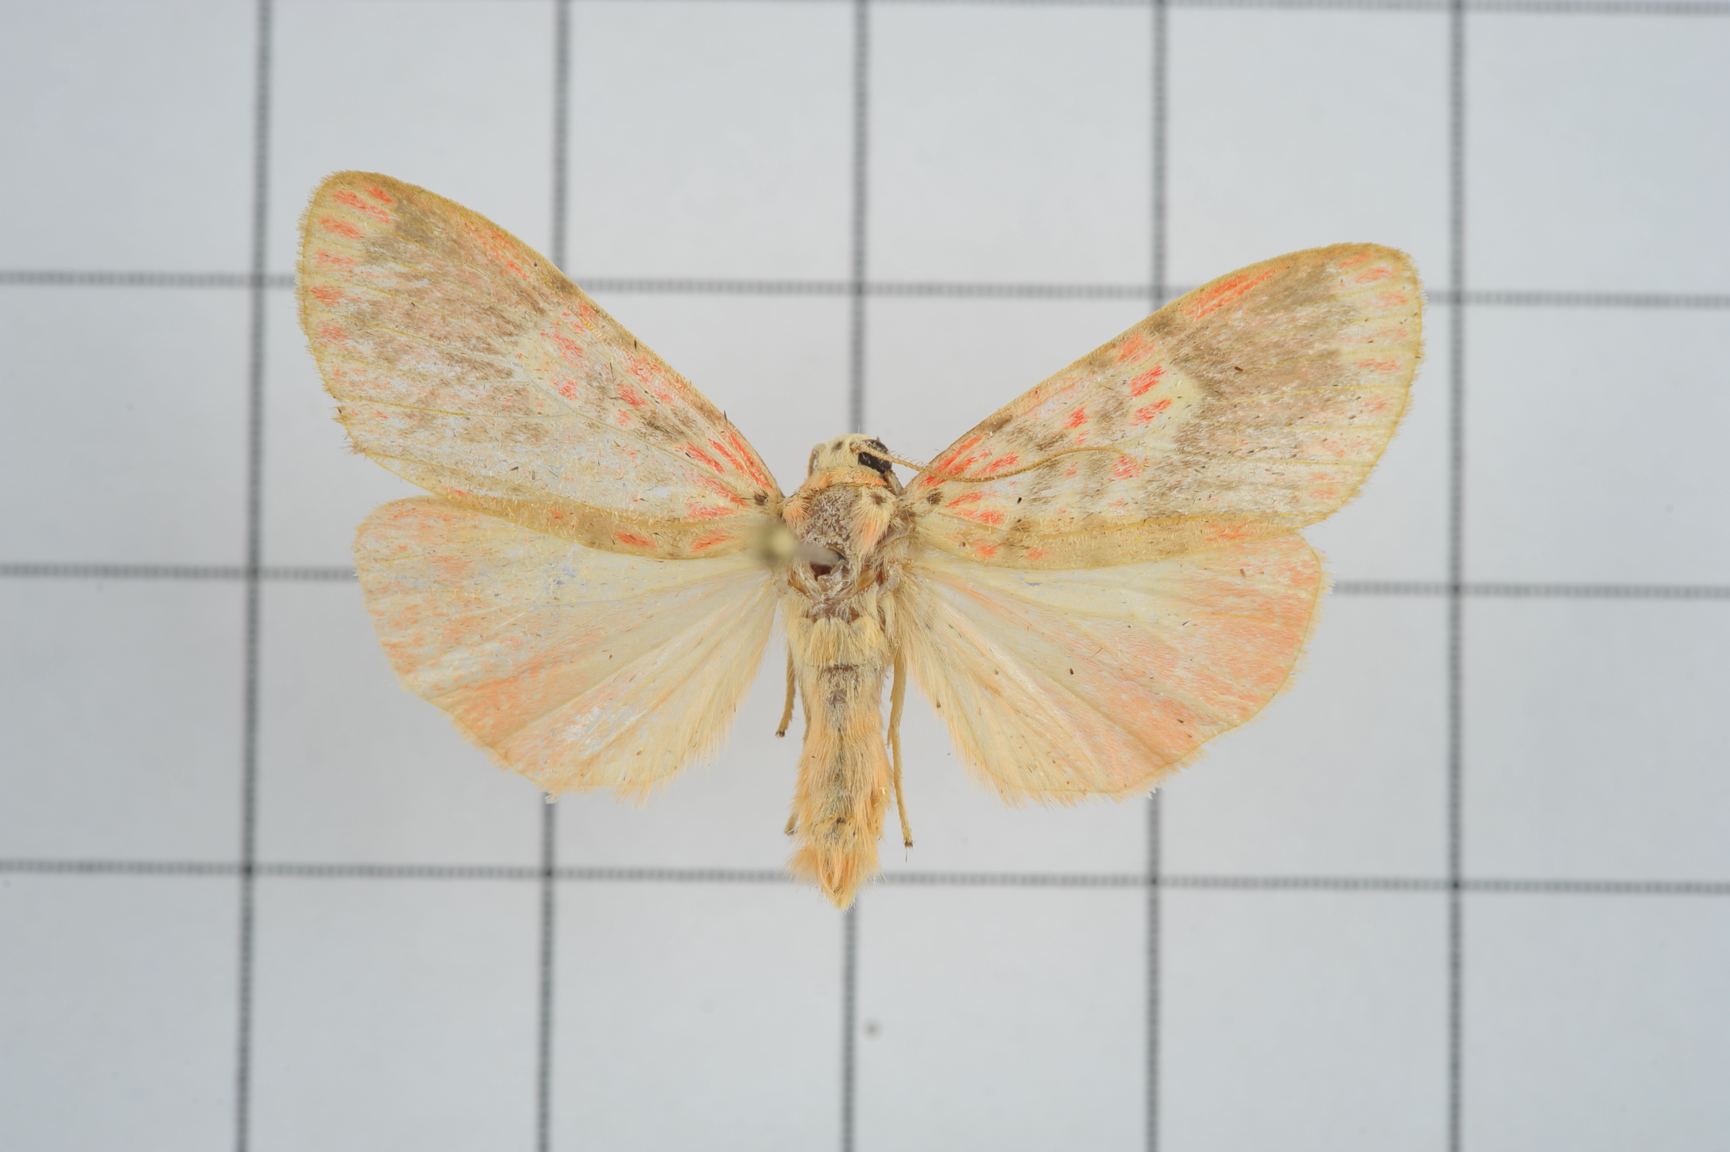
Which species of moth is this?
Barsine fuscozonata
